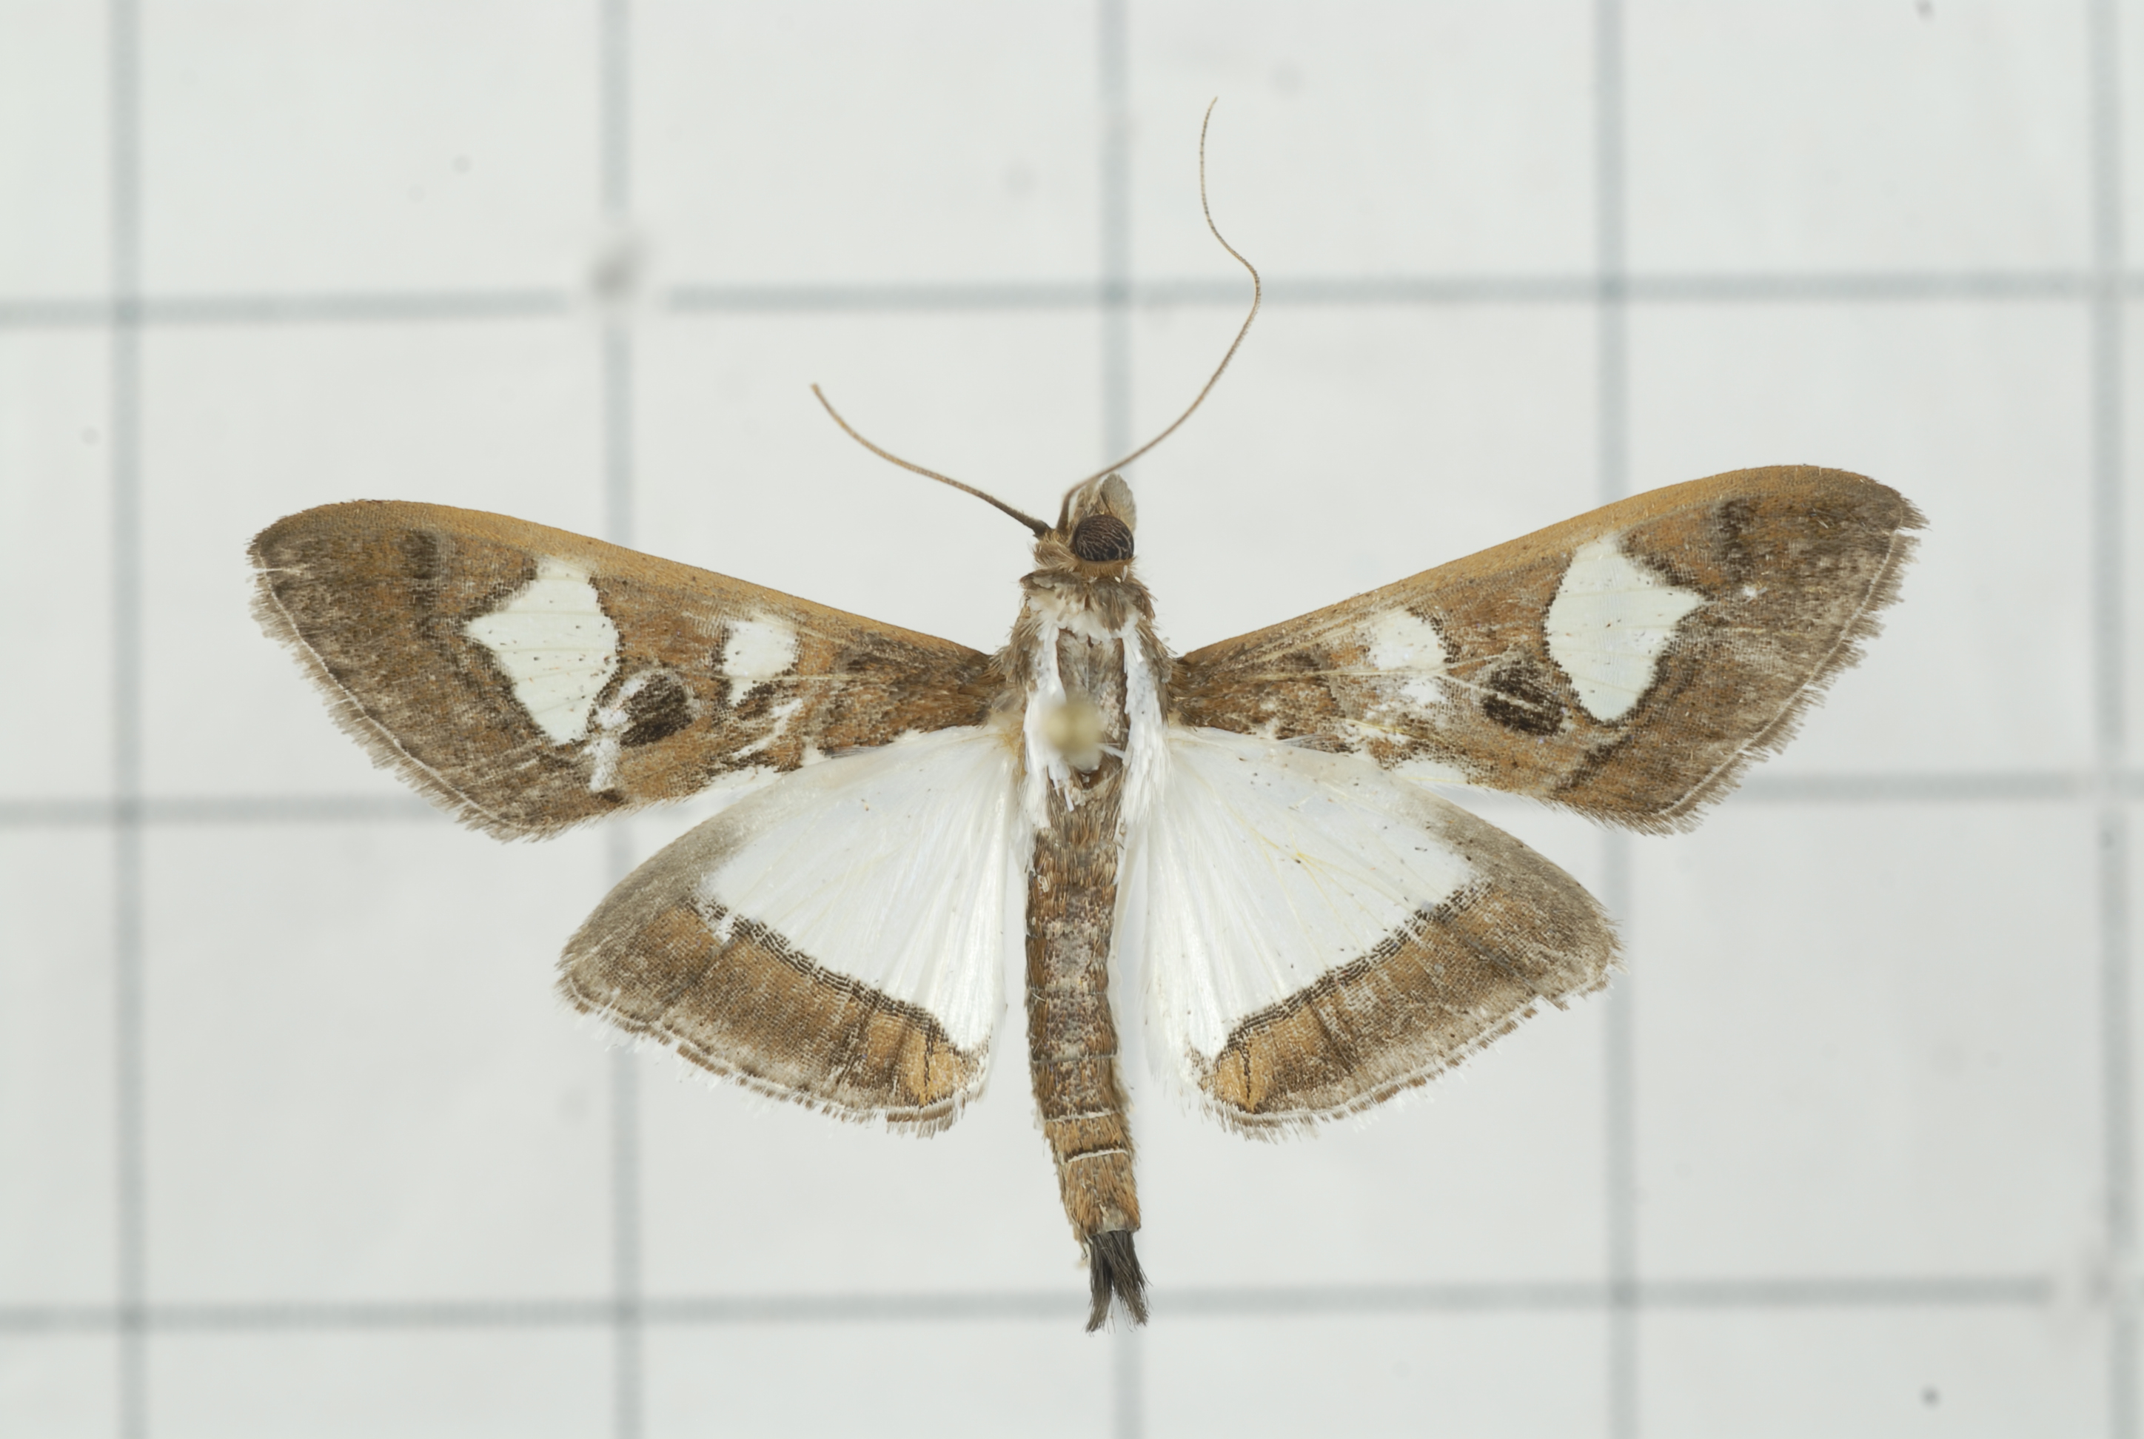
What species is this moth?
Glyphodes bivitralis
